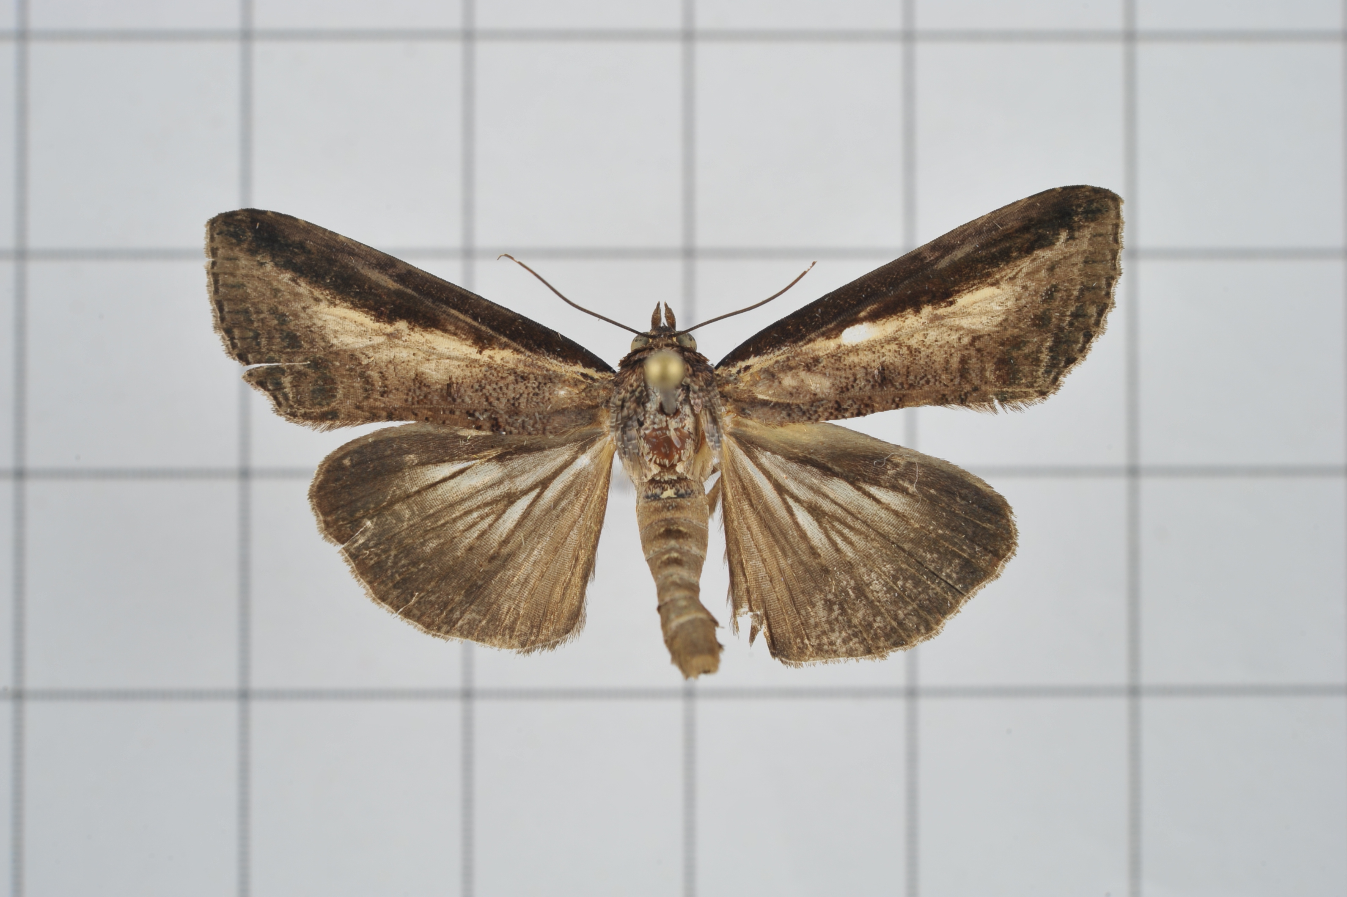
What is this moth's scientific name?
Lophoptera squammigera
